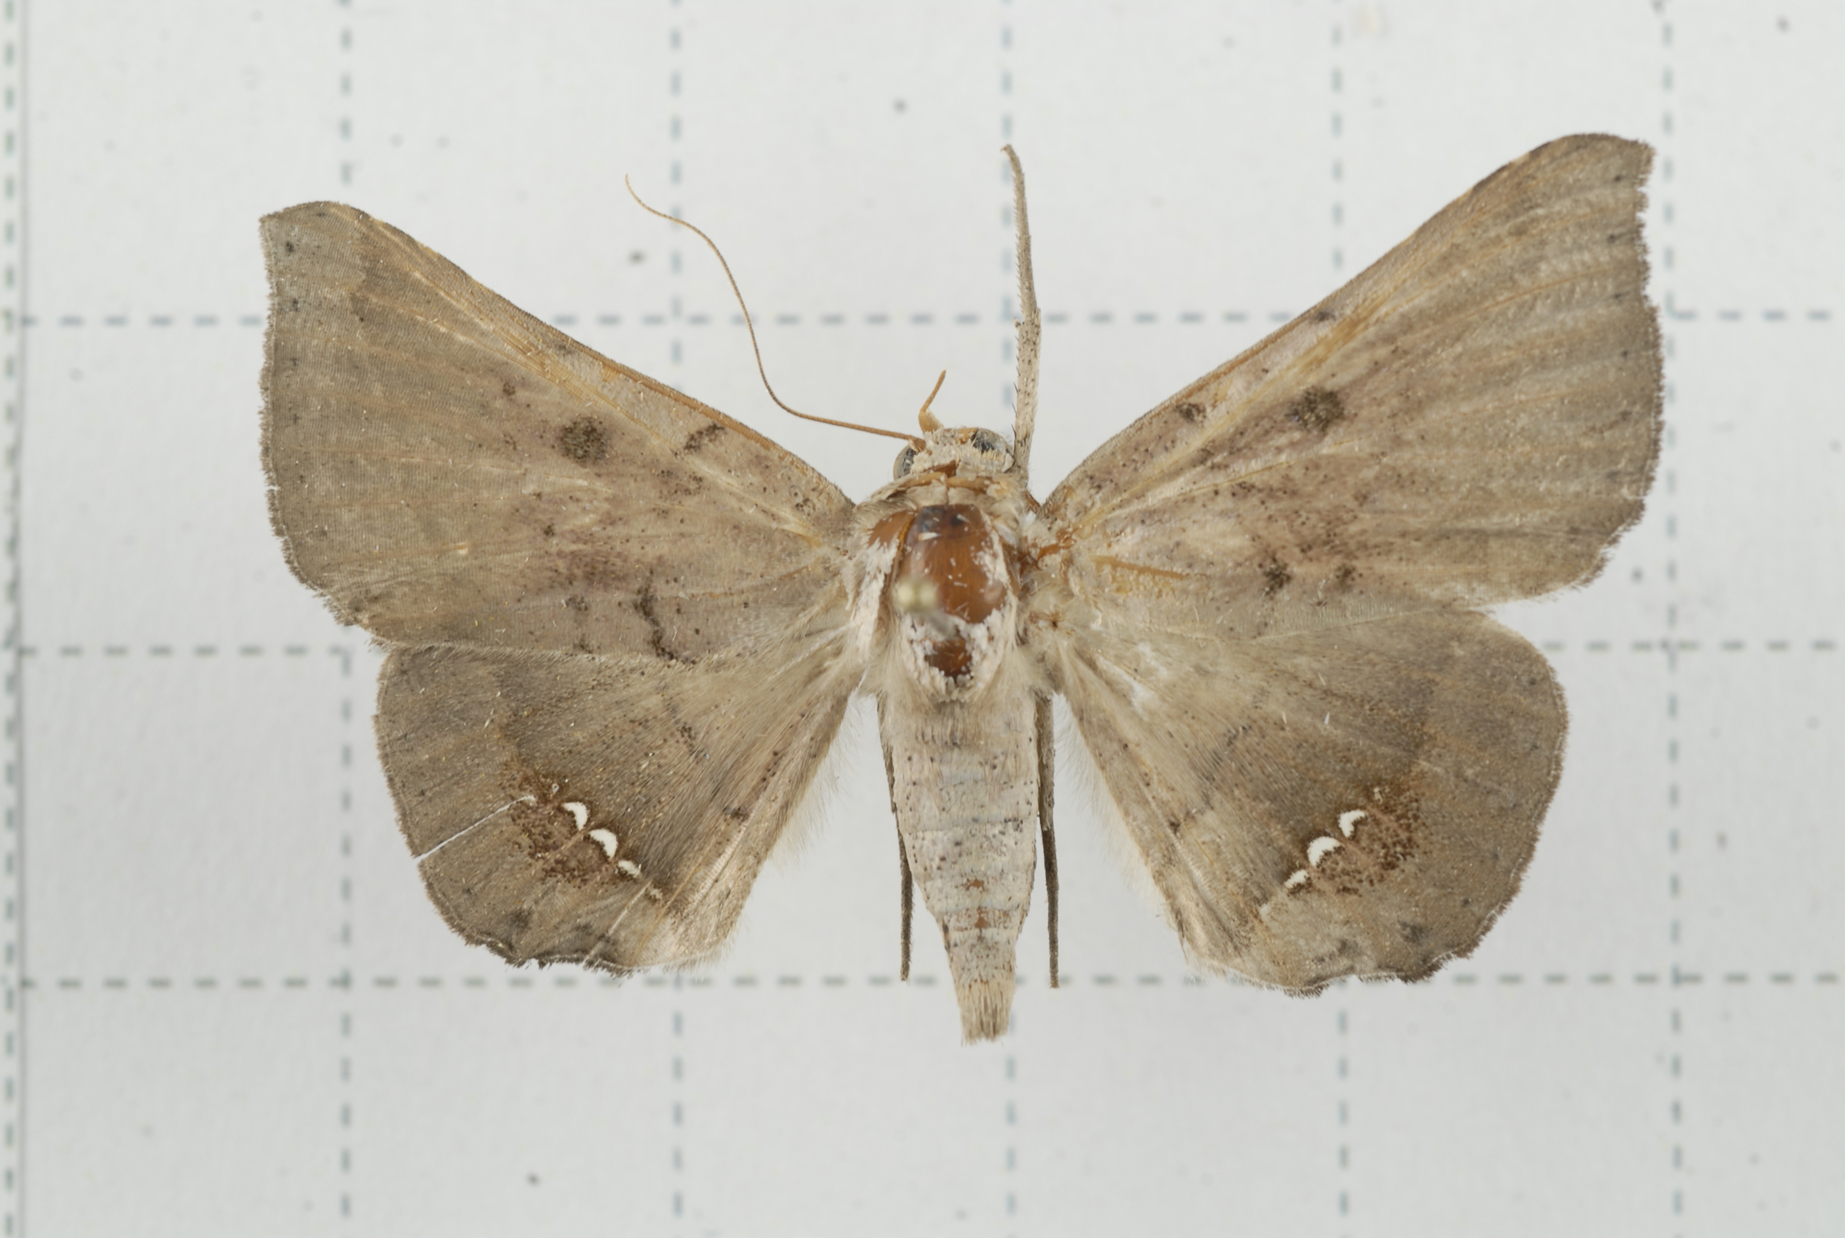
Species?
Macaldenia palumba
